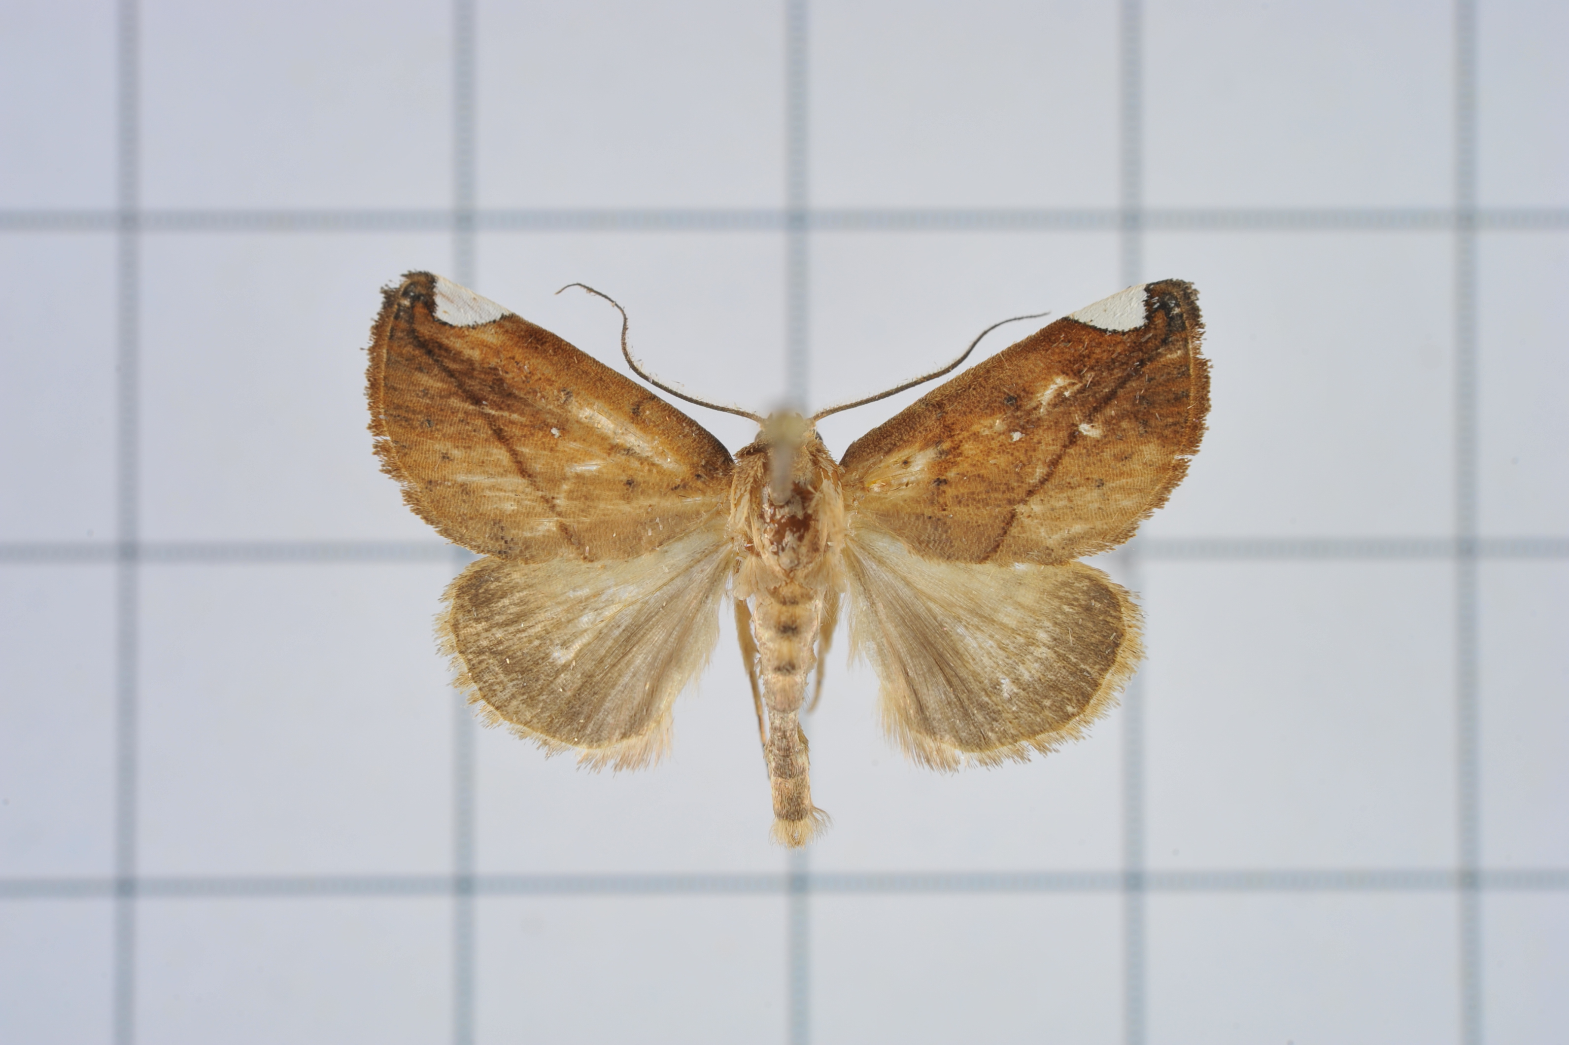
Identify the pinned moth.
Negeta contrariata
